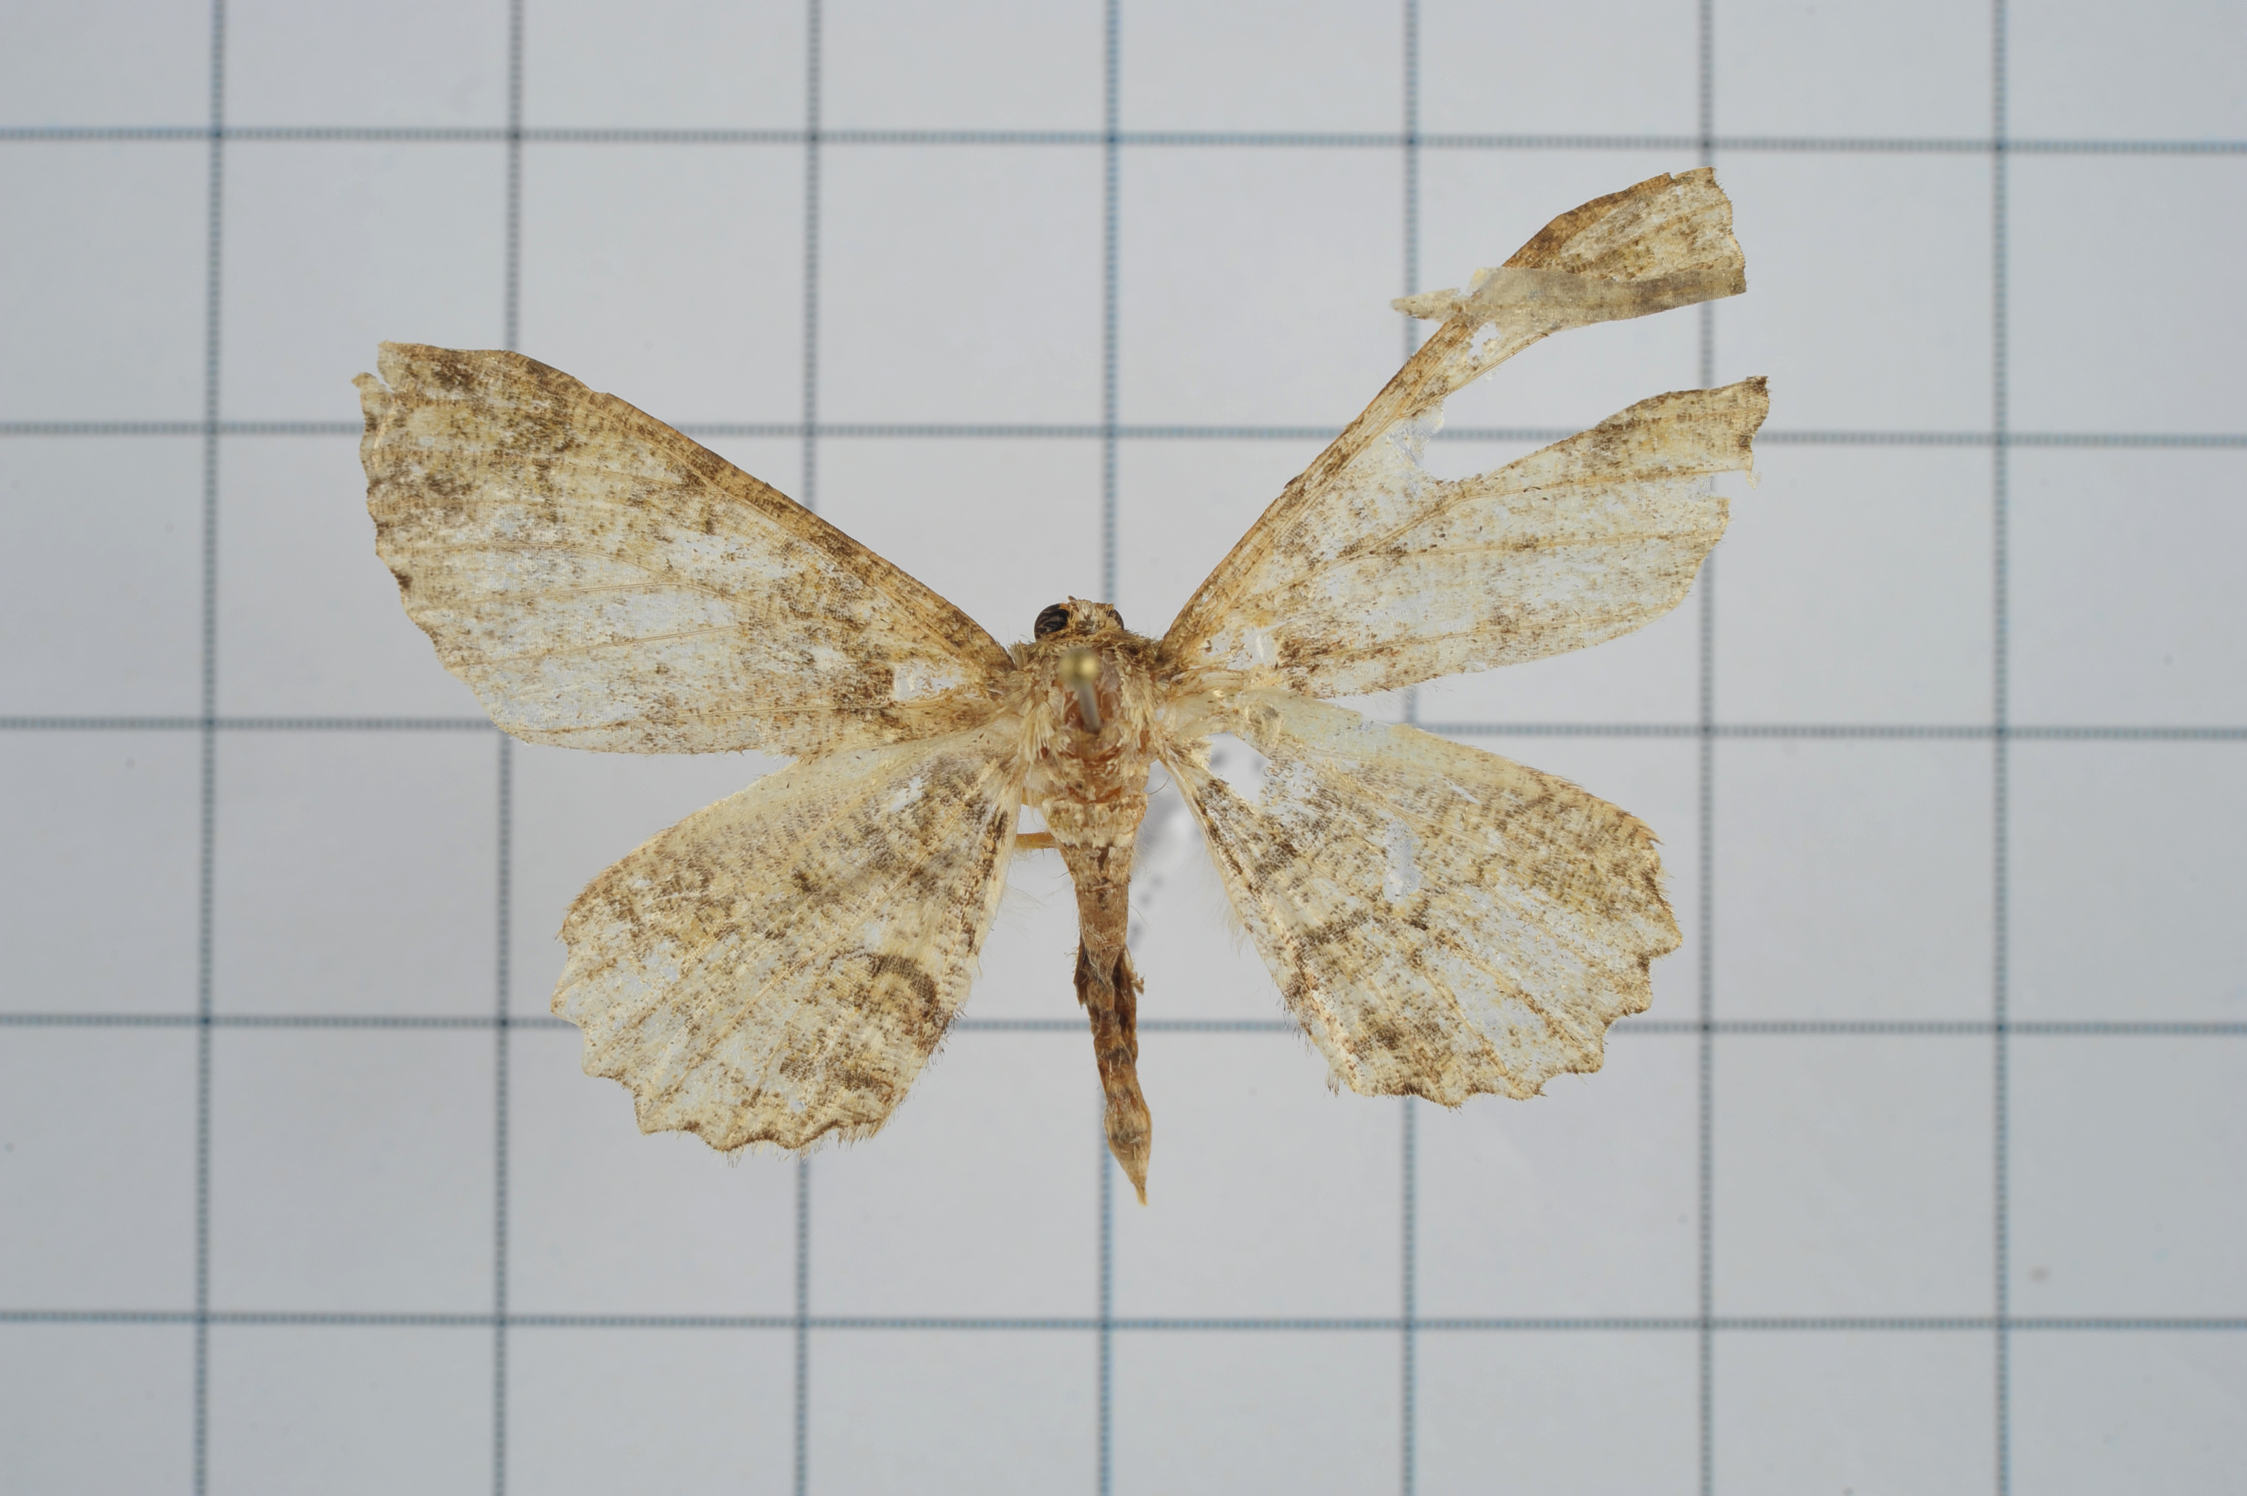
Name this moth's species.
Paradarisa chloauges chloauges
